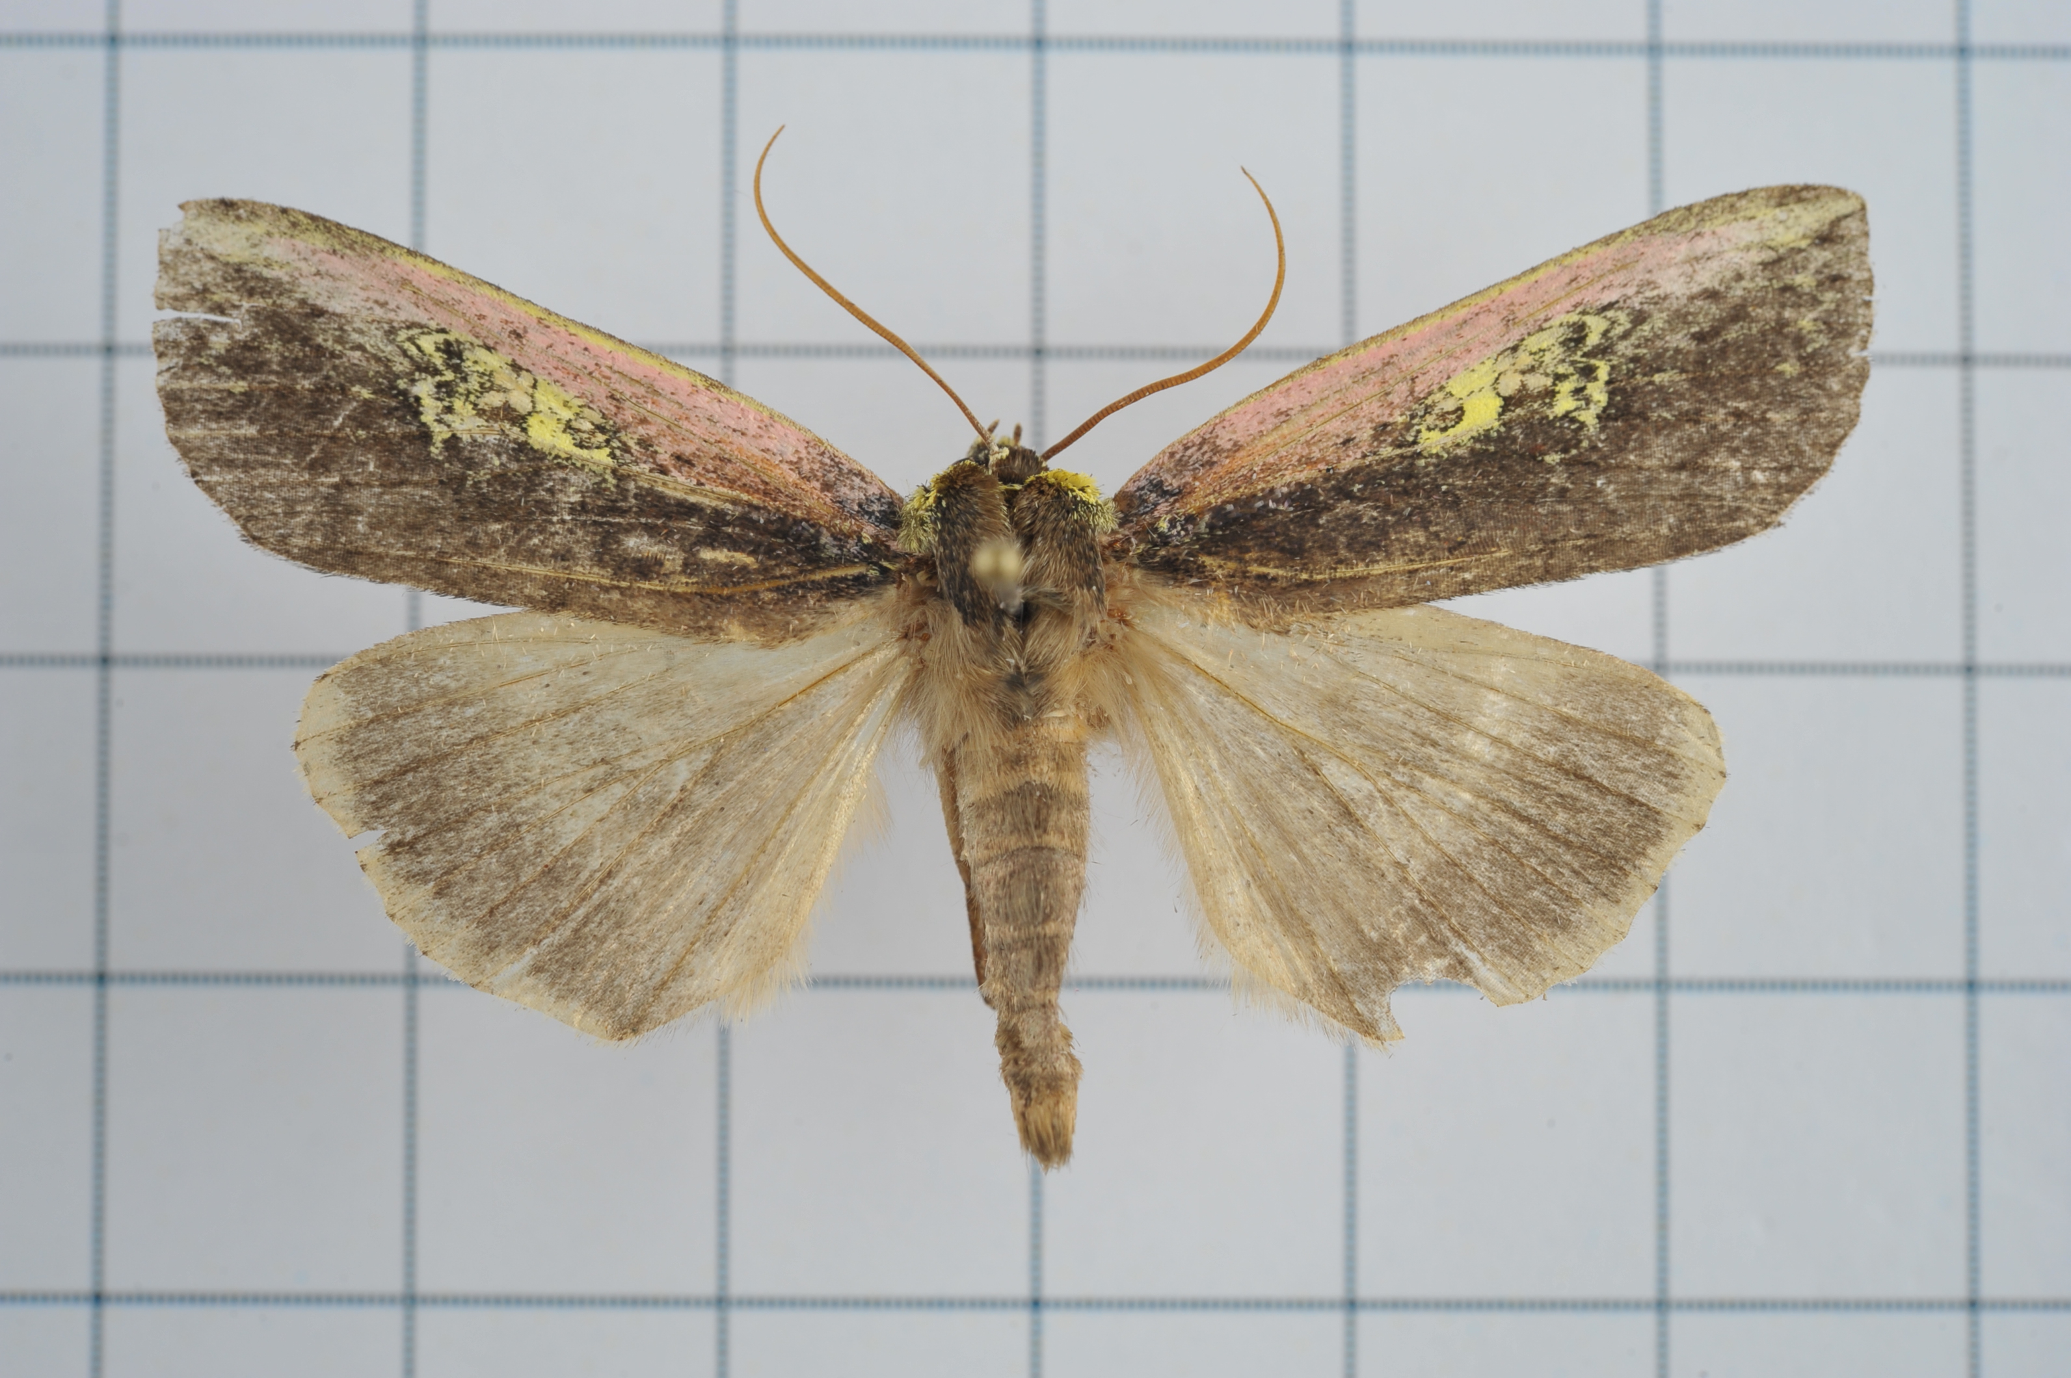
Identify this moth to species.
Tethea consimilis c-album
